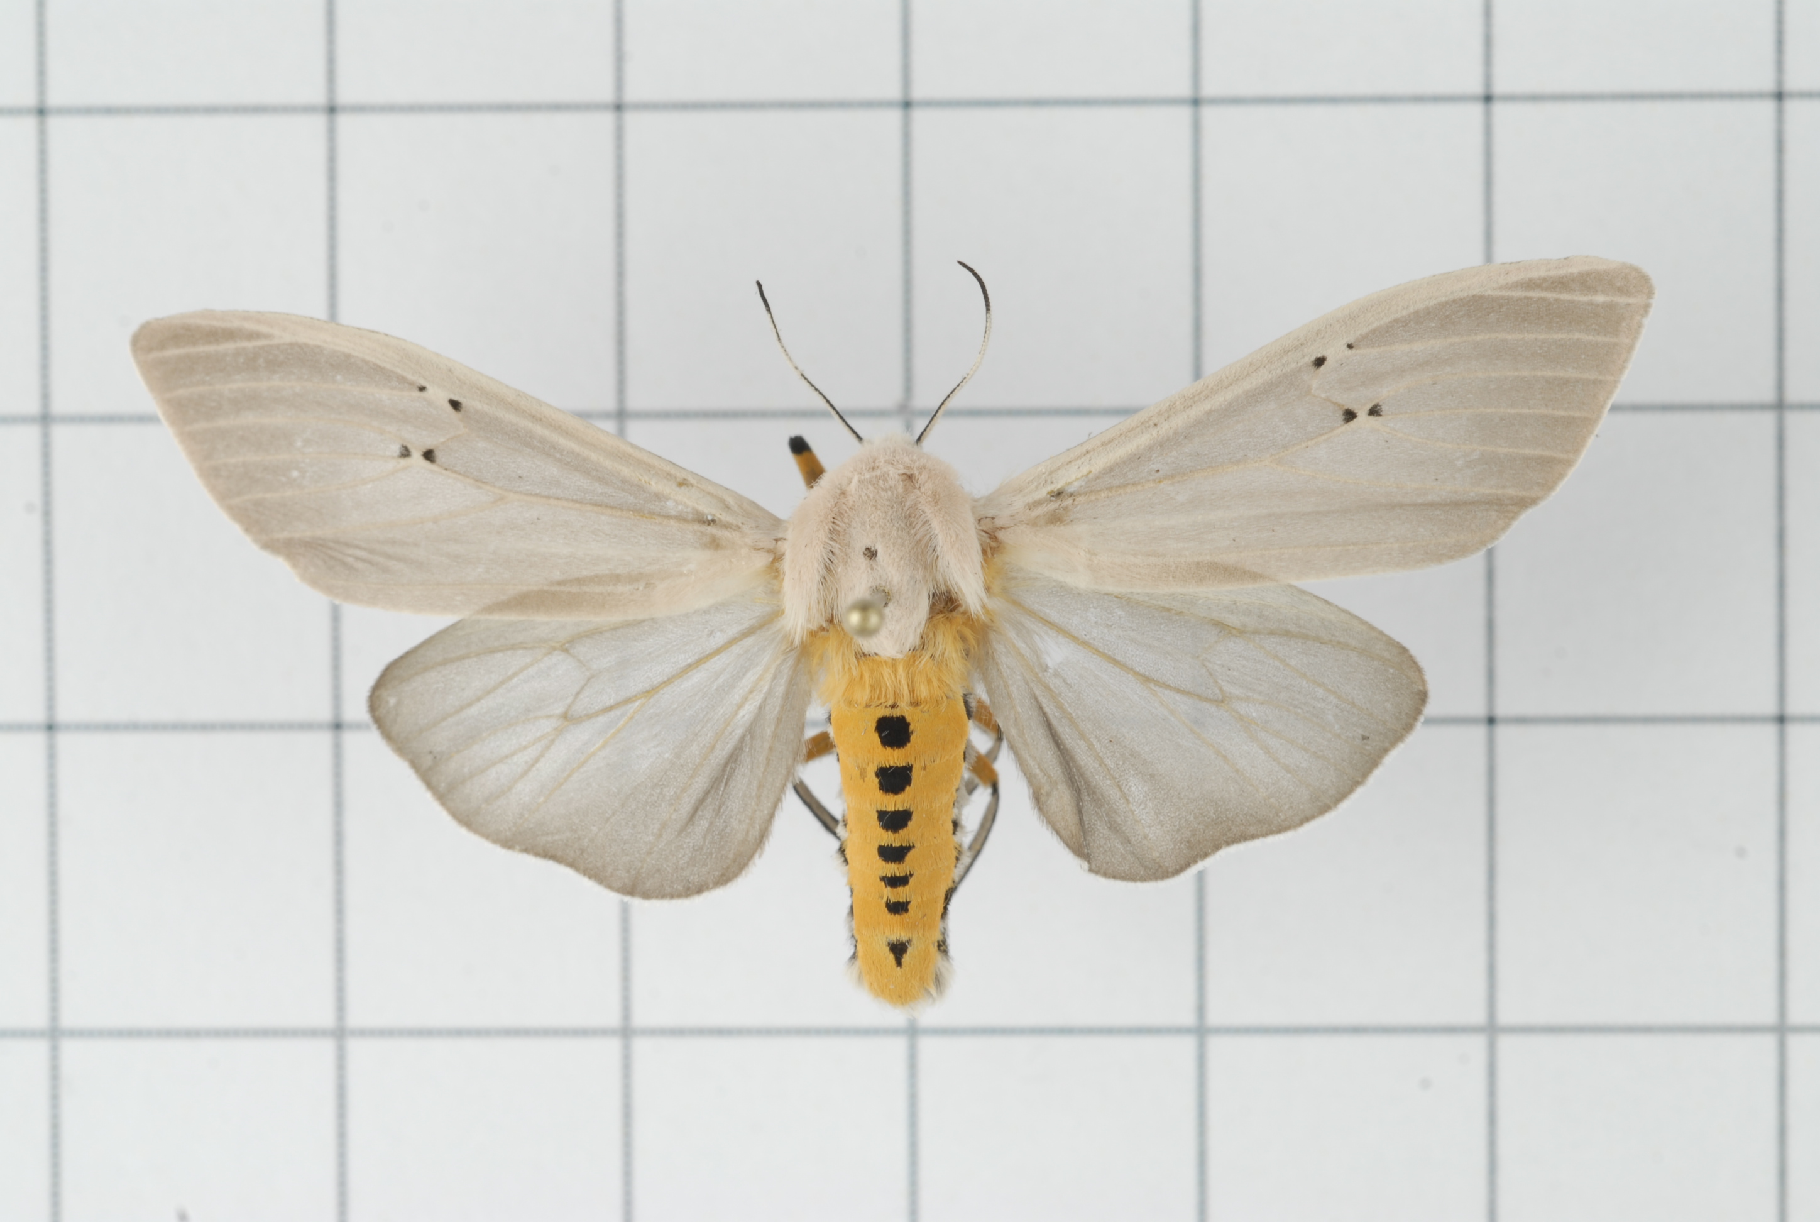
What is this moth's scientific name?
Creatonotos transiens koni
